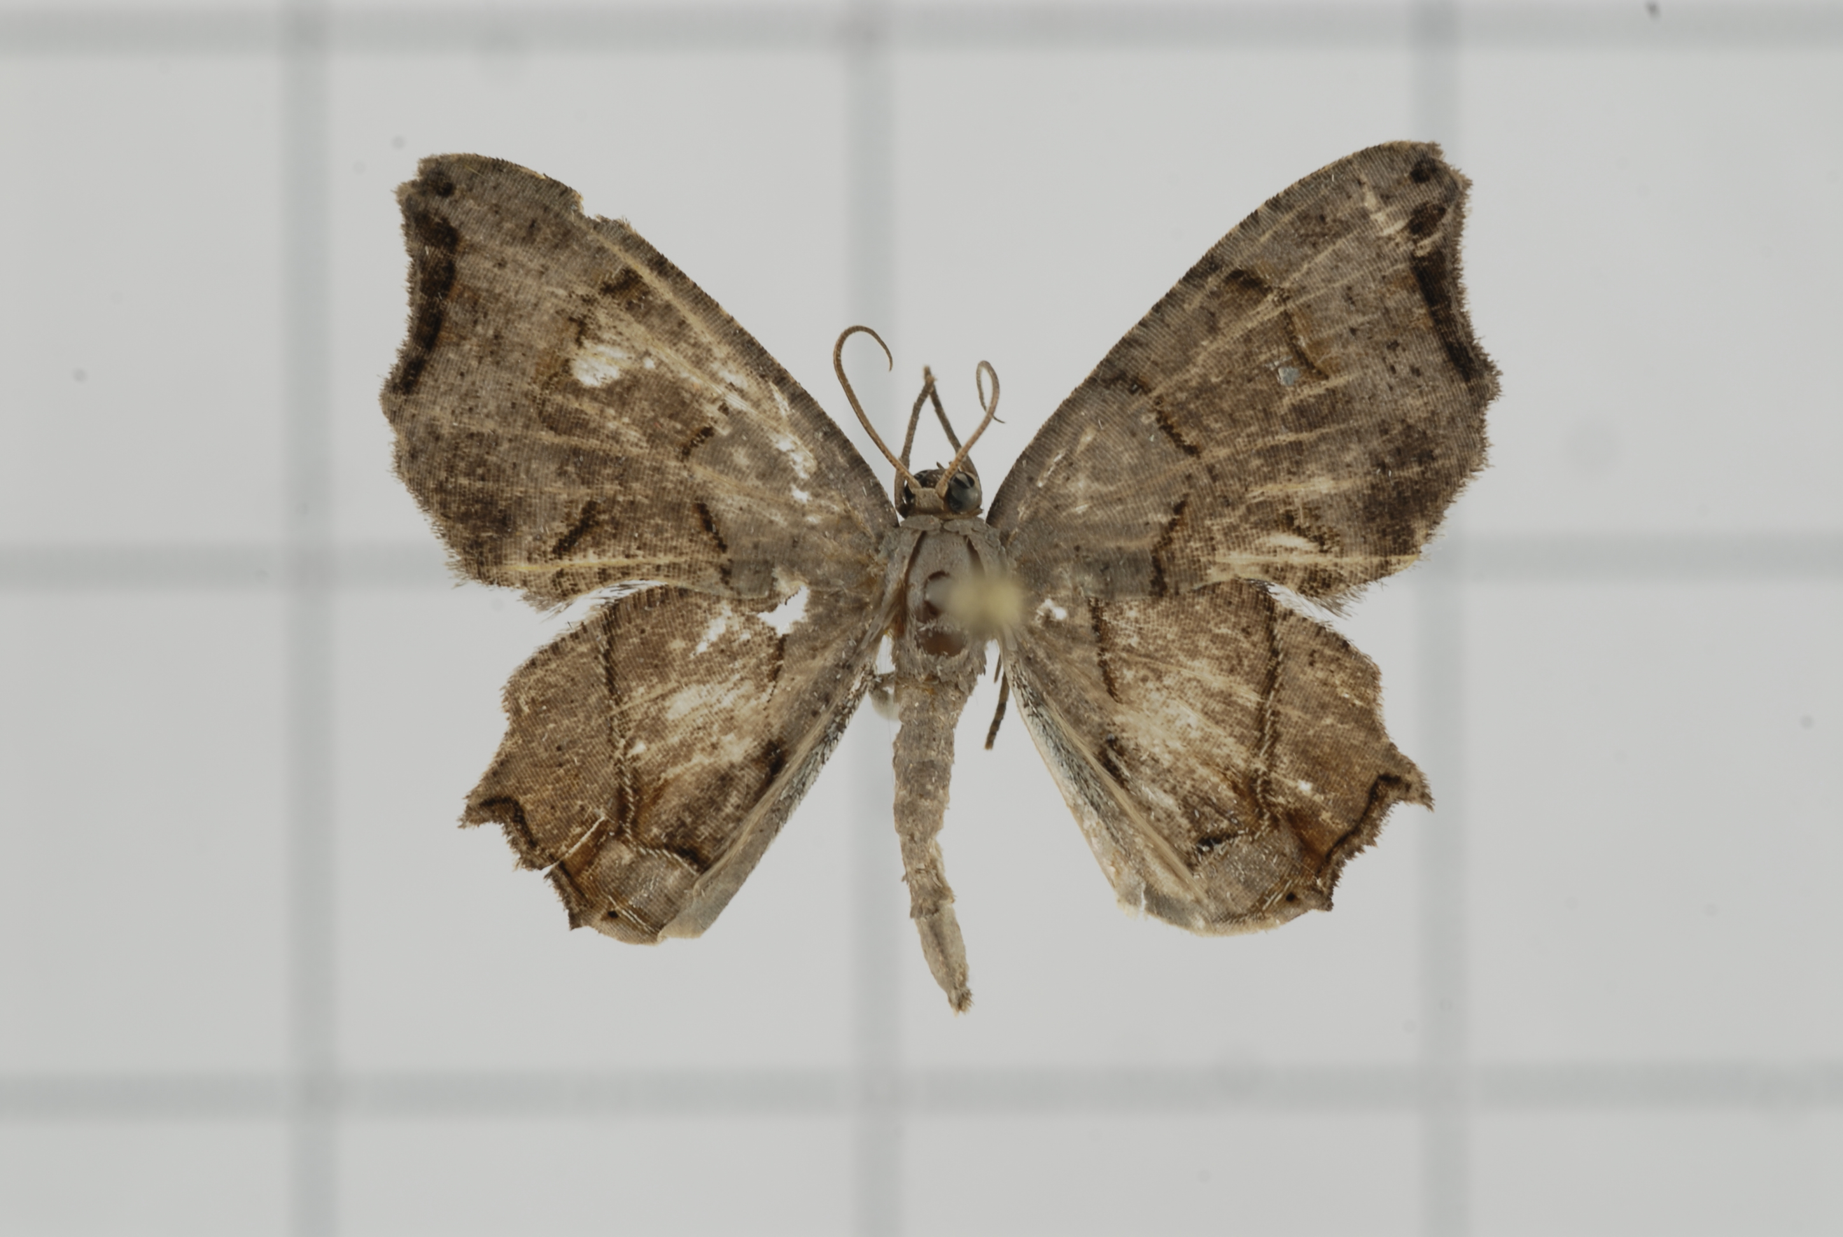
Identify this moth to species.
Pterotosoma castanea castanea
